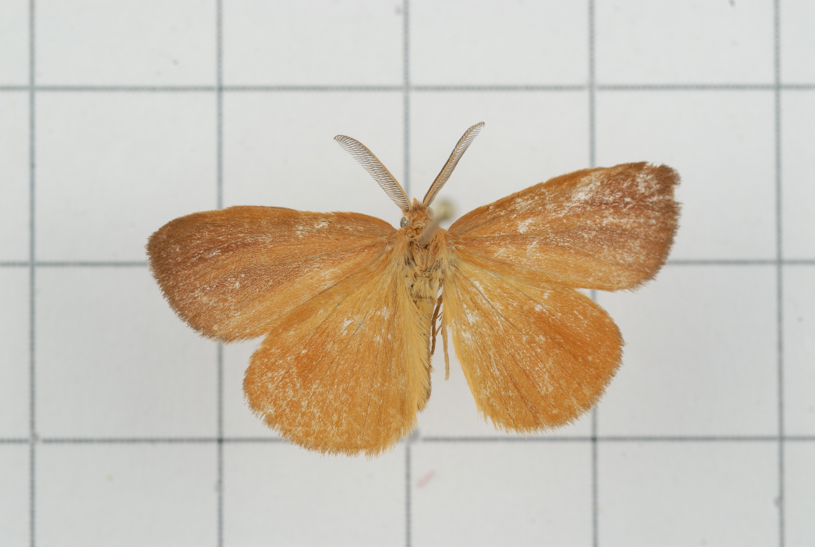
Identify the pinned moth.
Pantana substrigosa
